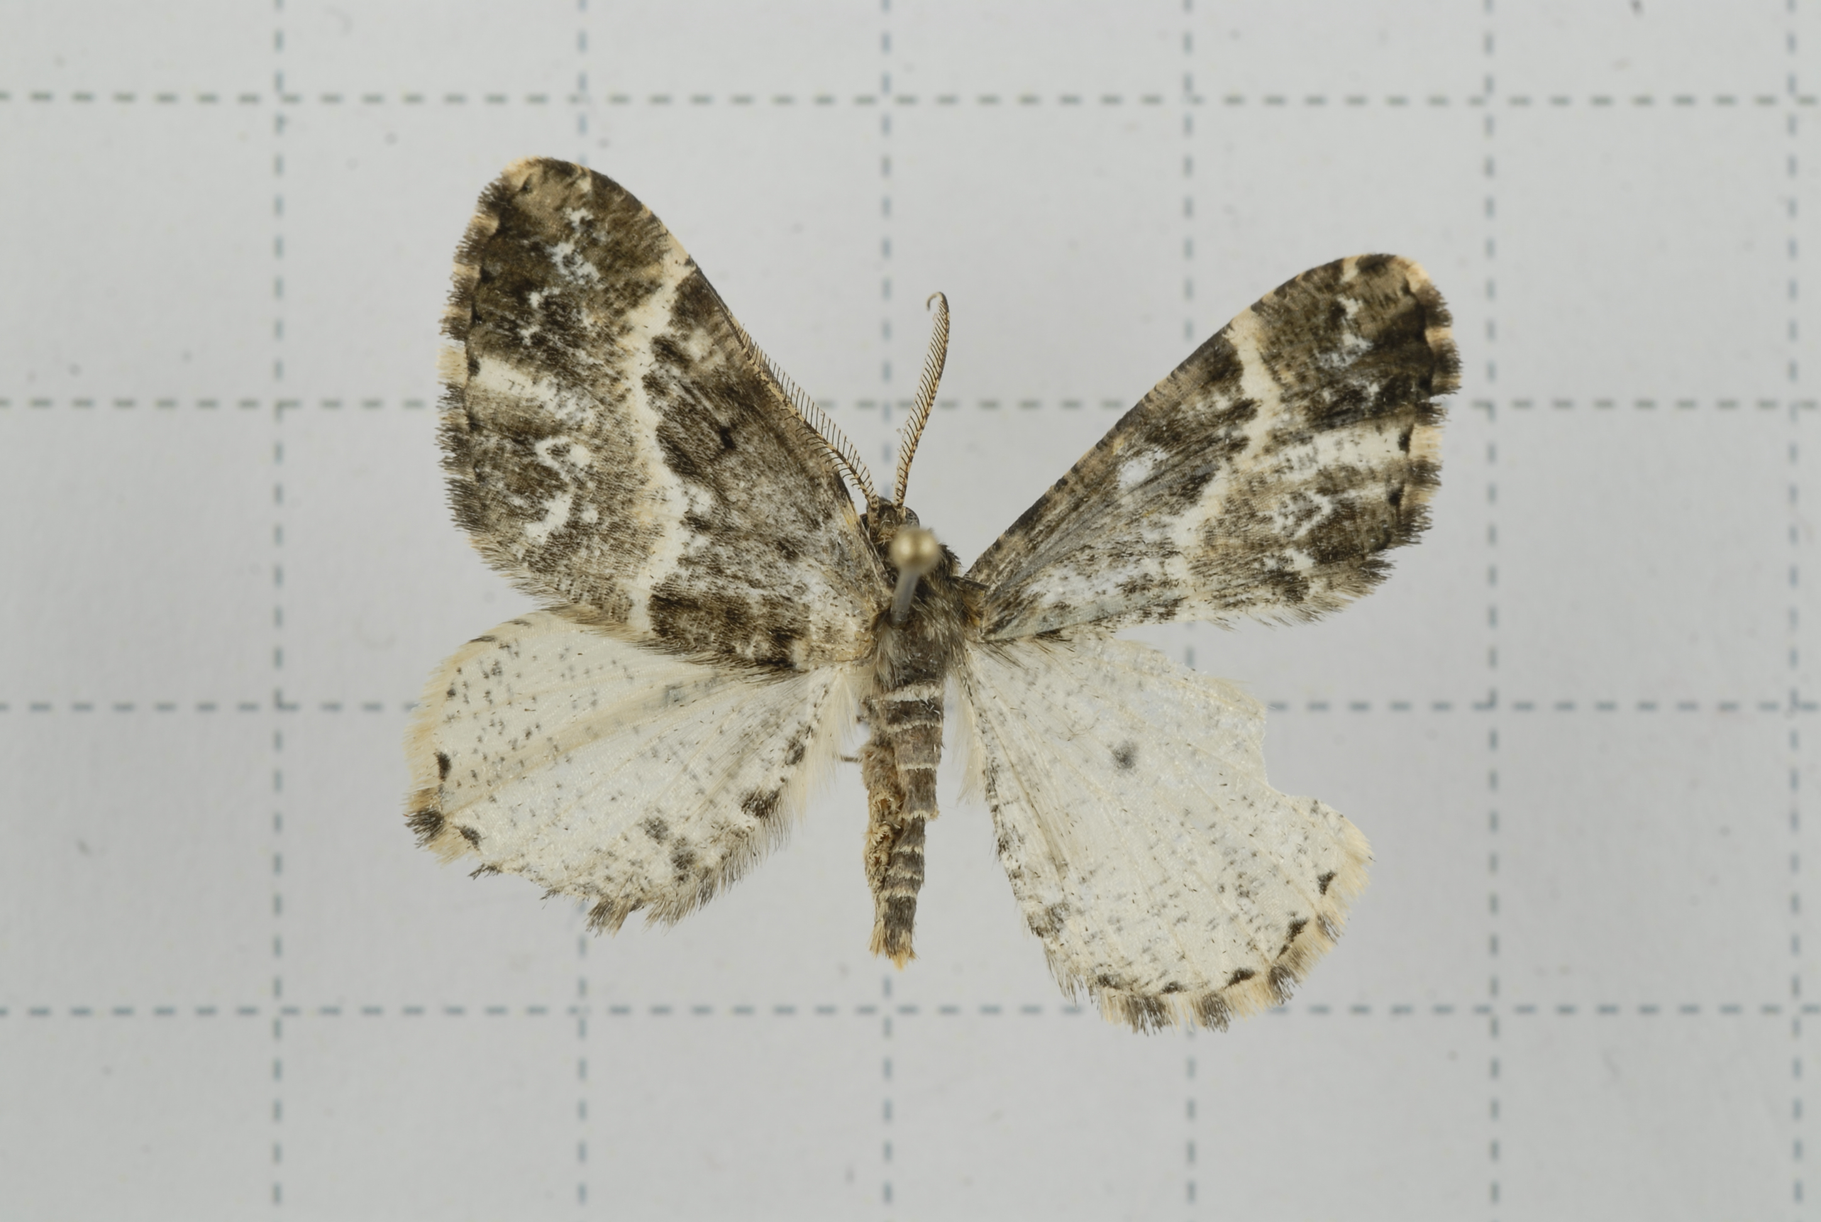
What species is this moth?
Harutalcis fumigata
